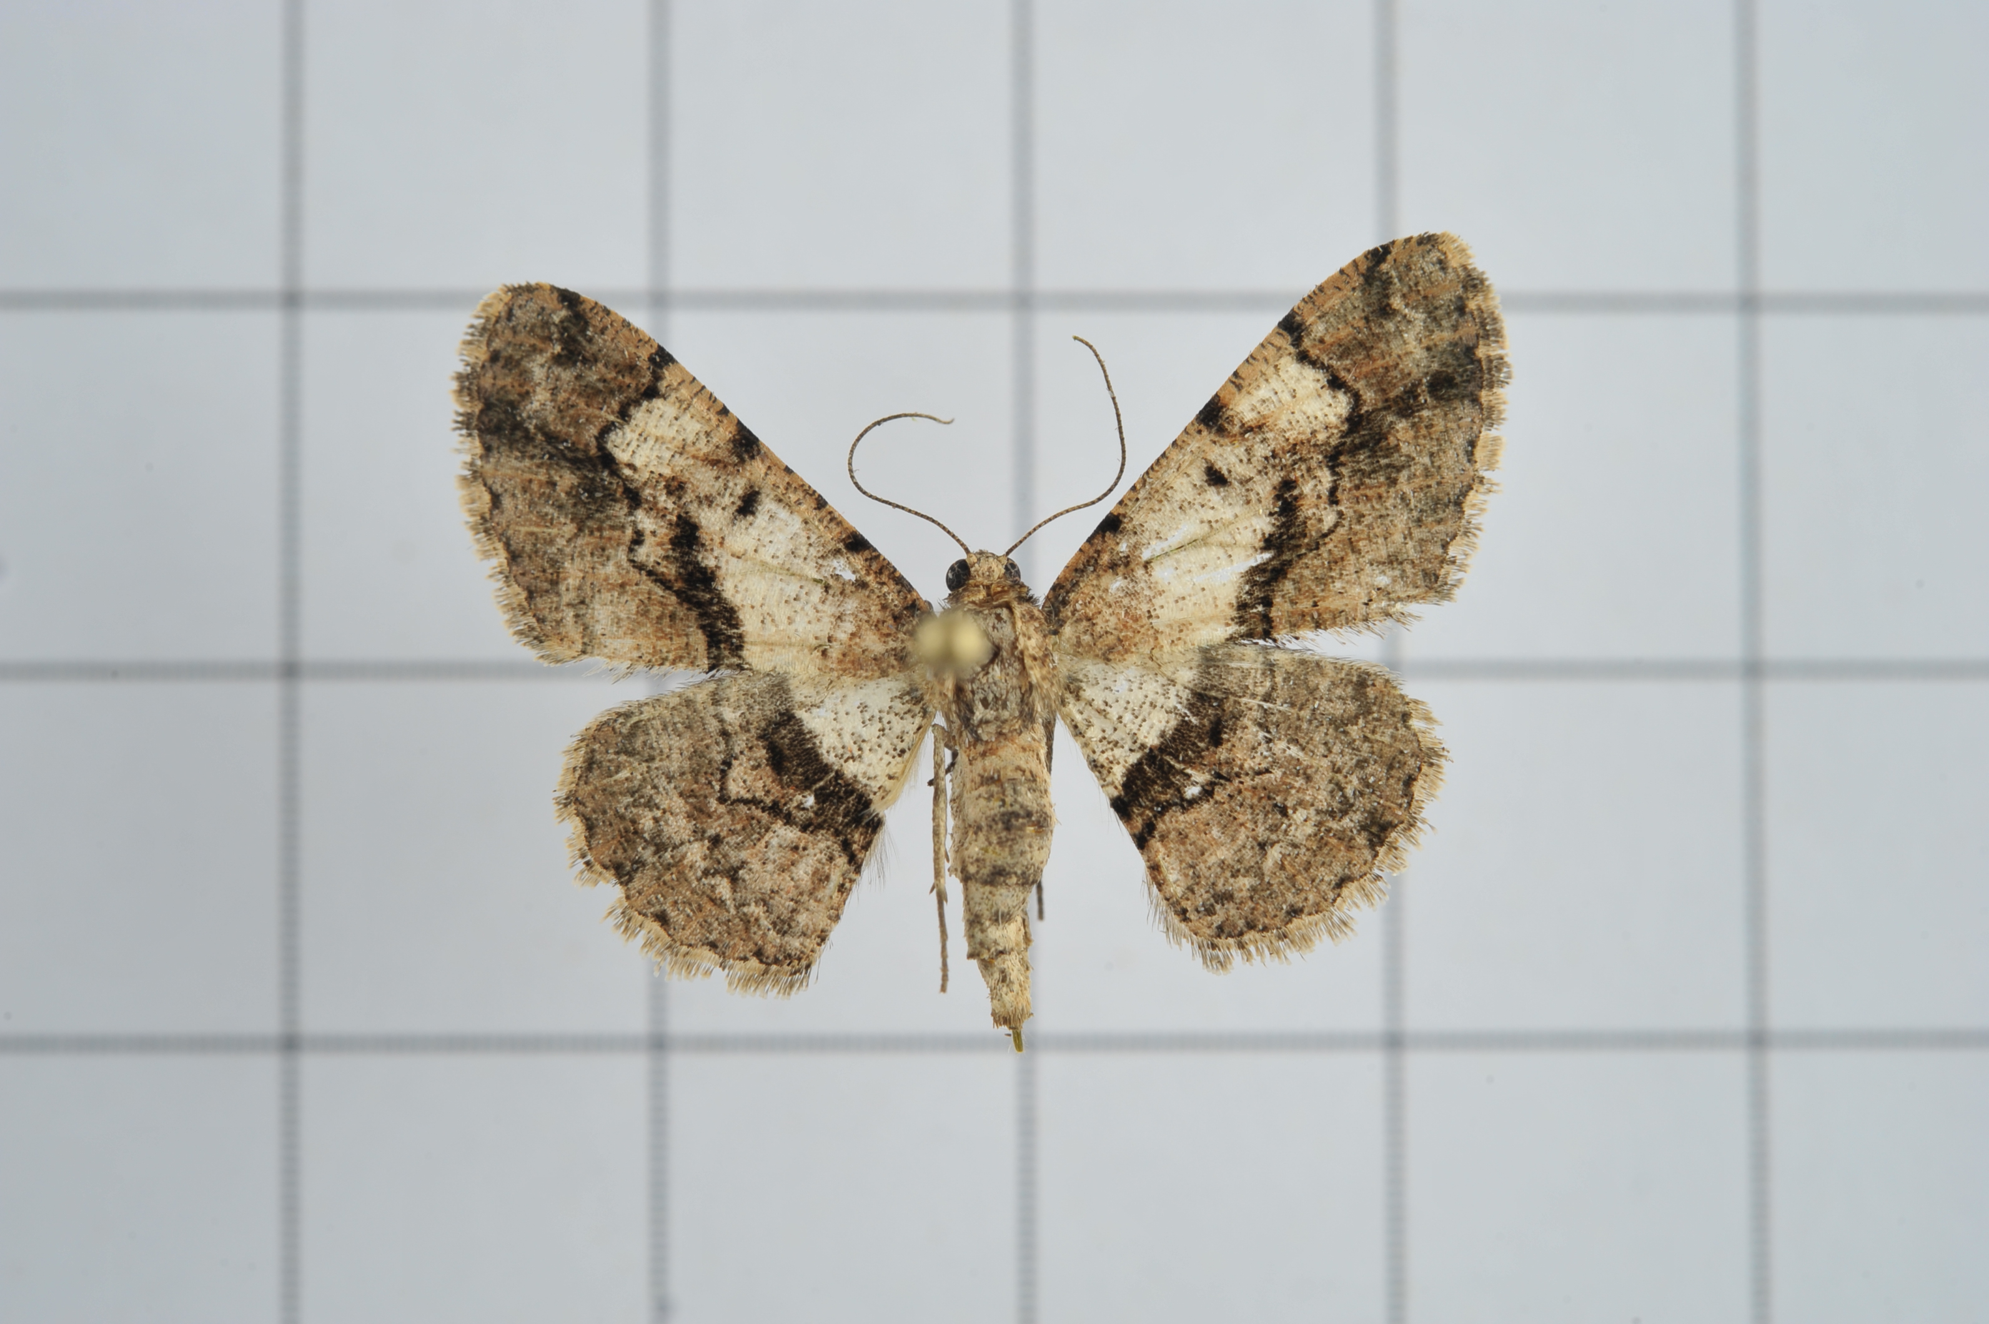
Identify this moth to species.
Satoblephara owadai
